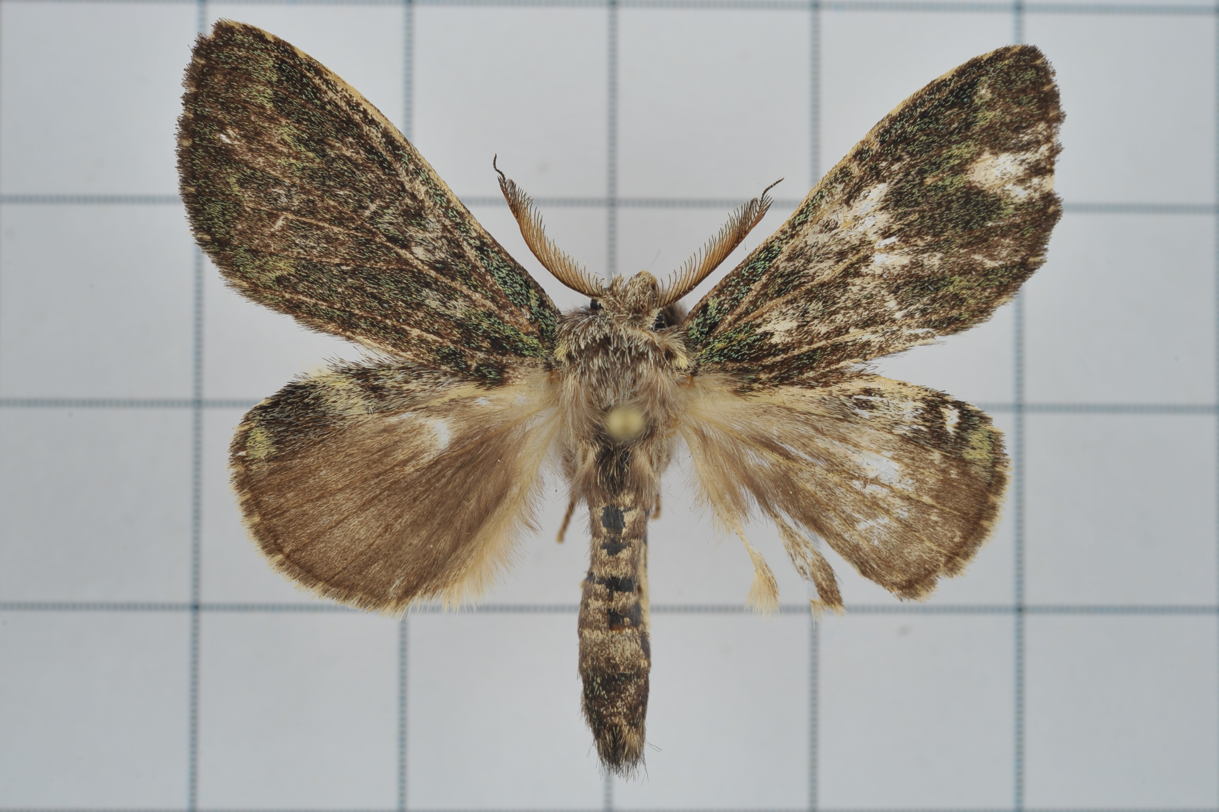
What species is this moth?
Syntypistis cyanea cyanea
